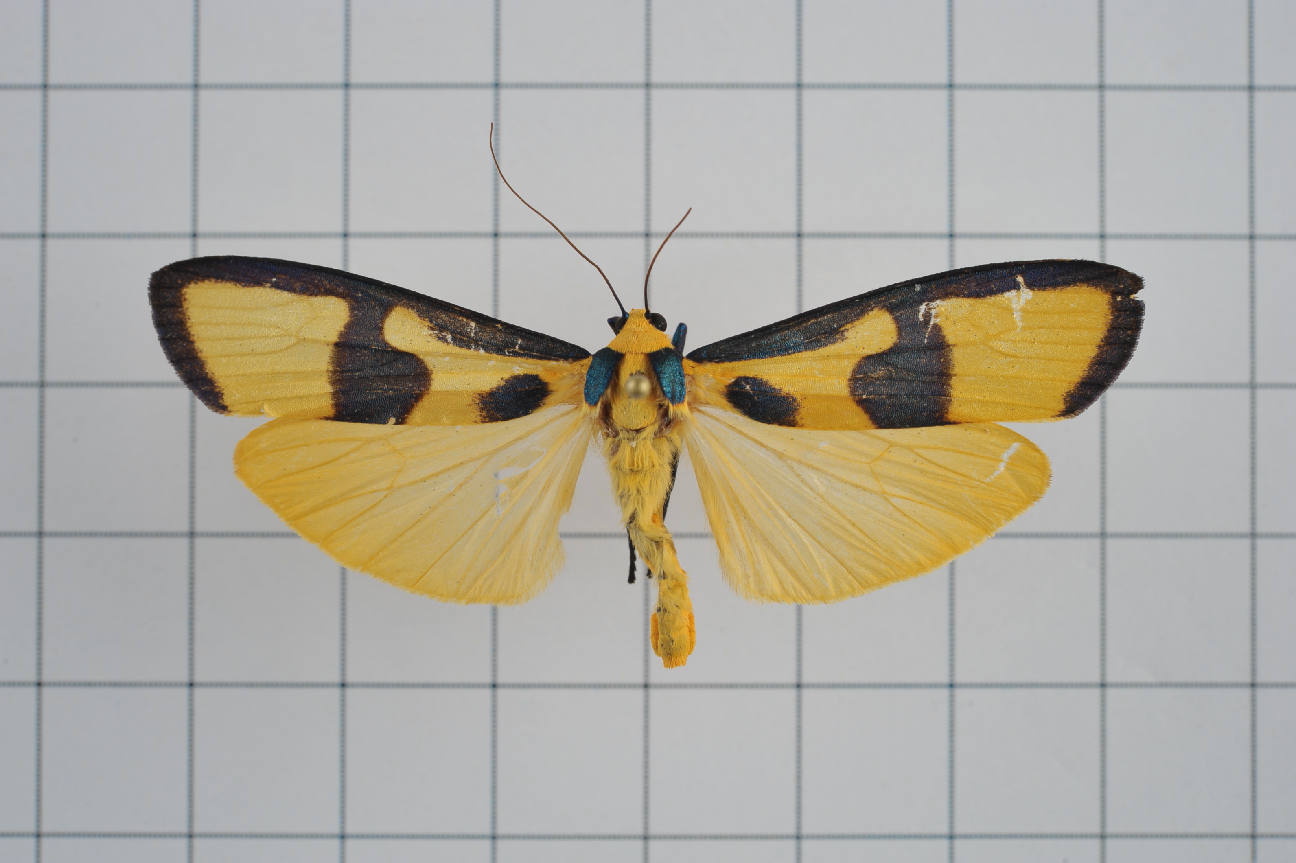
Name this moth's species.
Chrysaeglia magnifica
